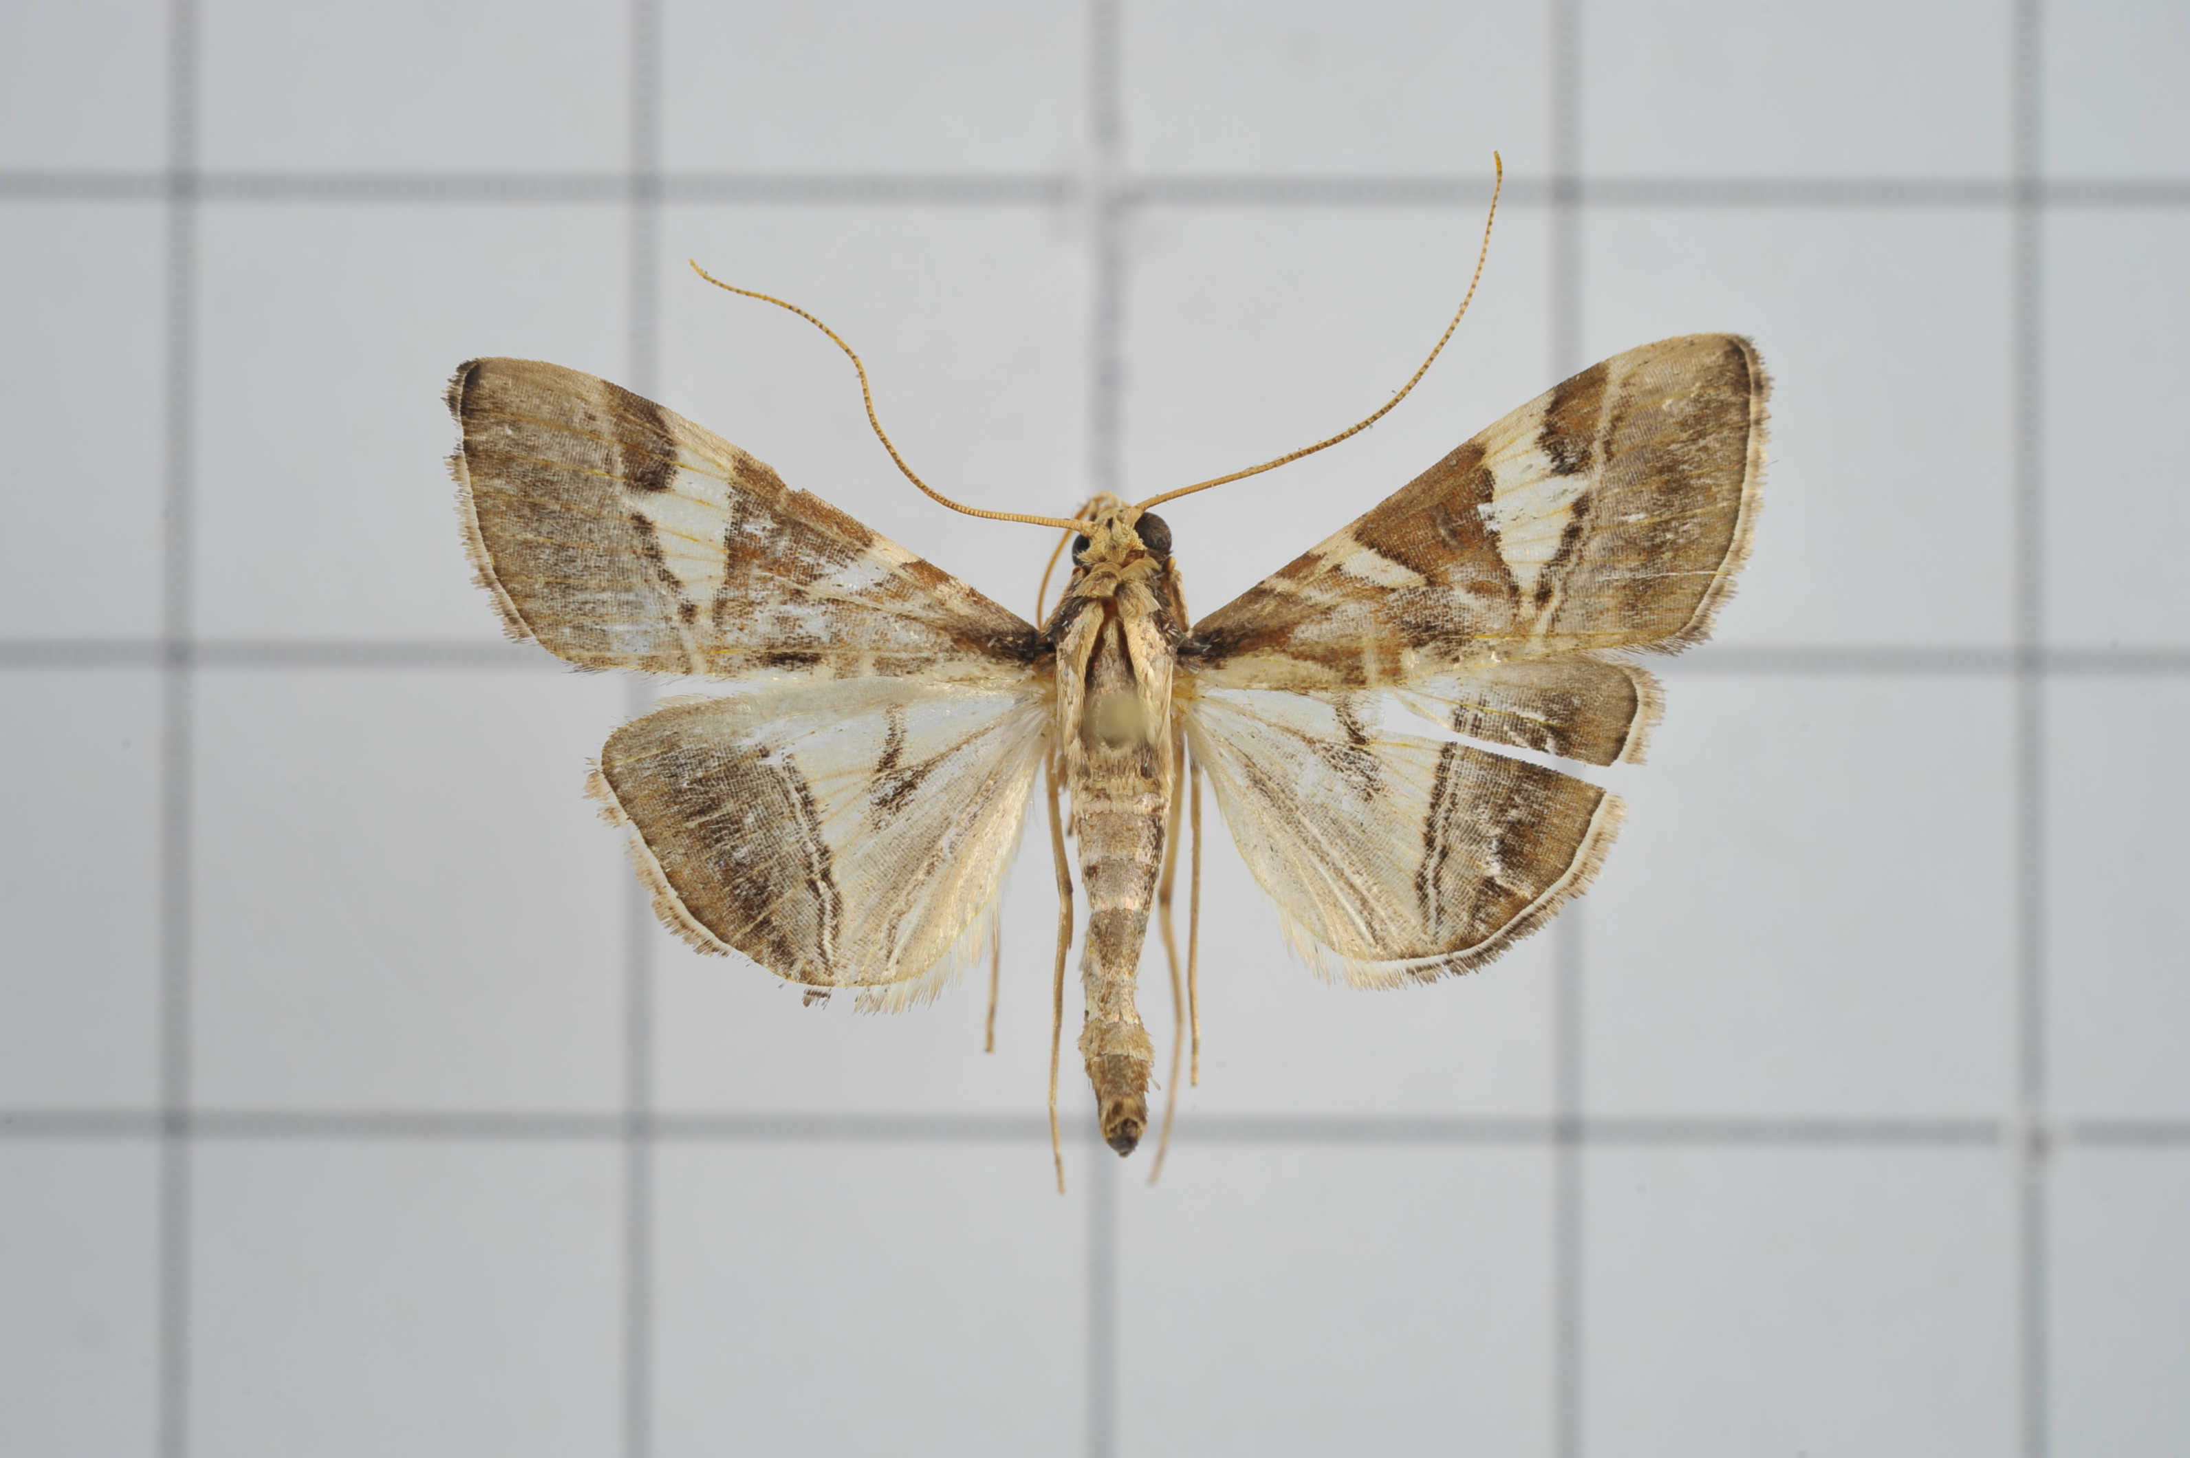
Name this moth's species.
Agrioglypta itysalis
